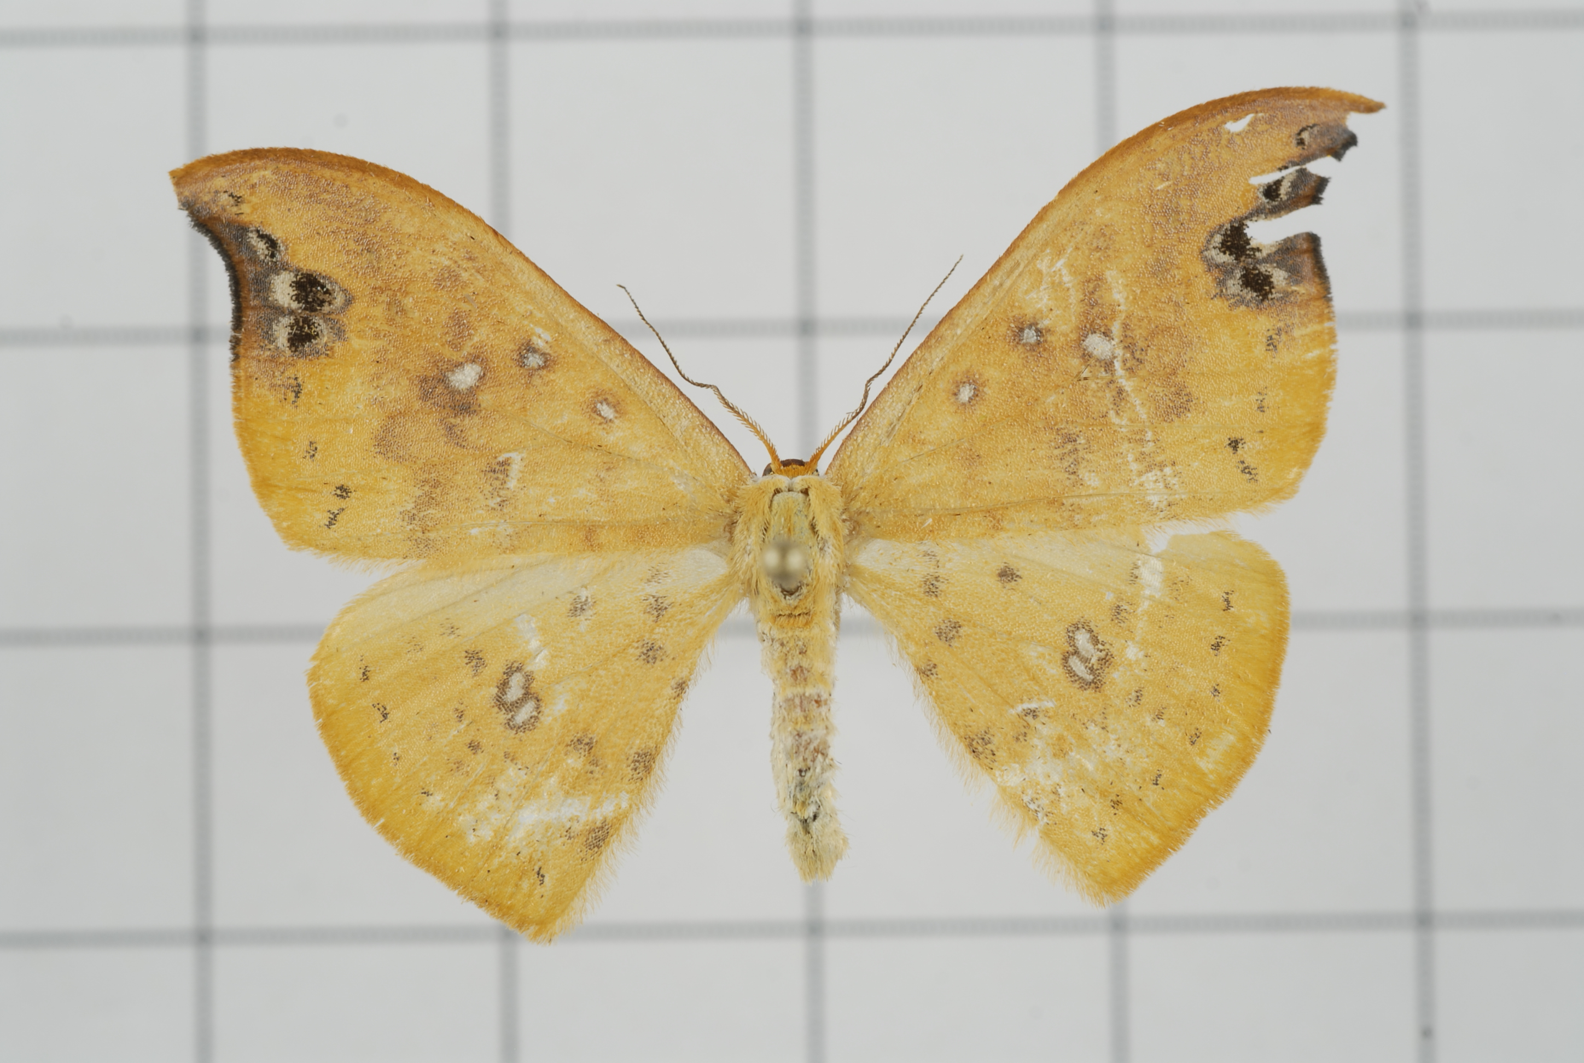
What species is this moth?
Tridrepana unispina
